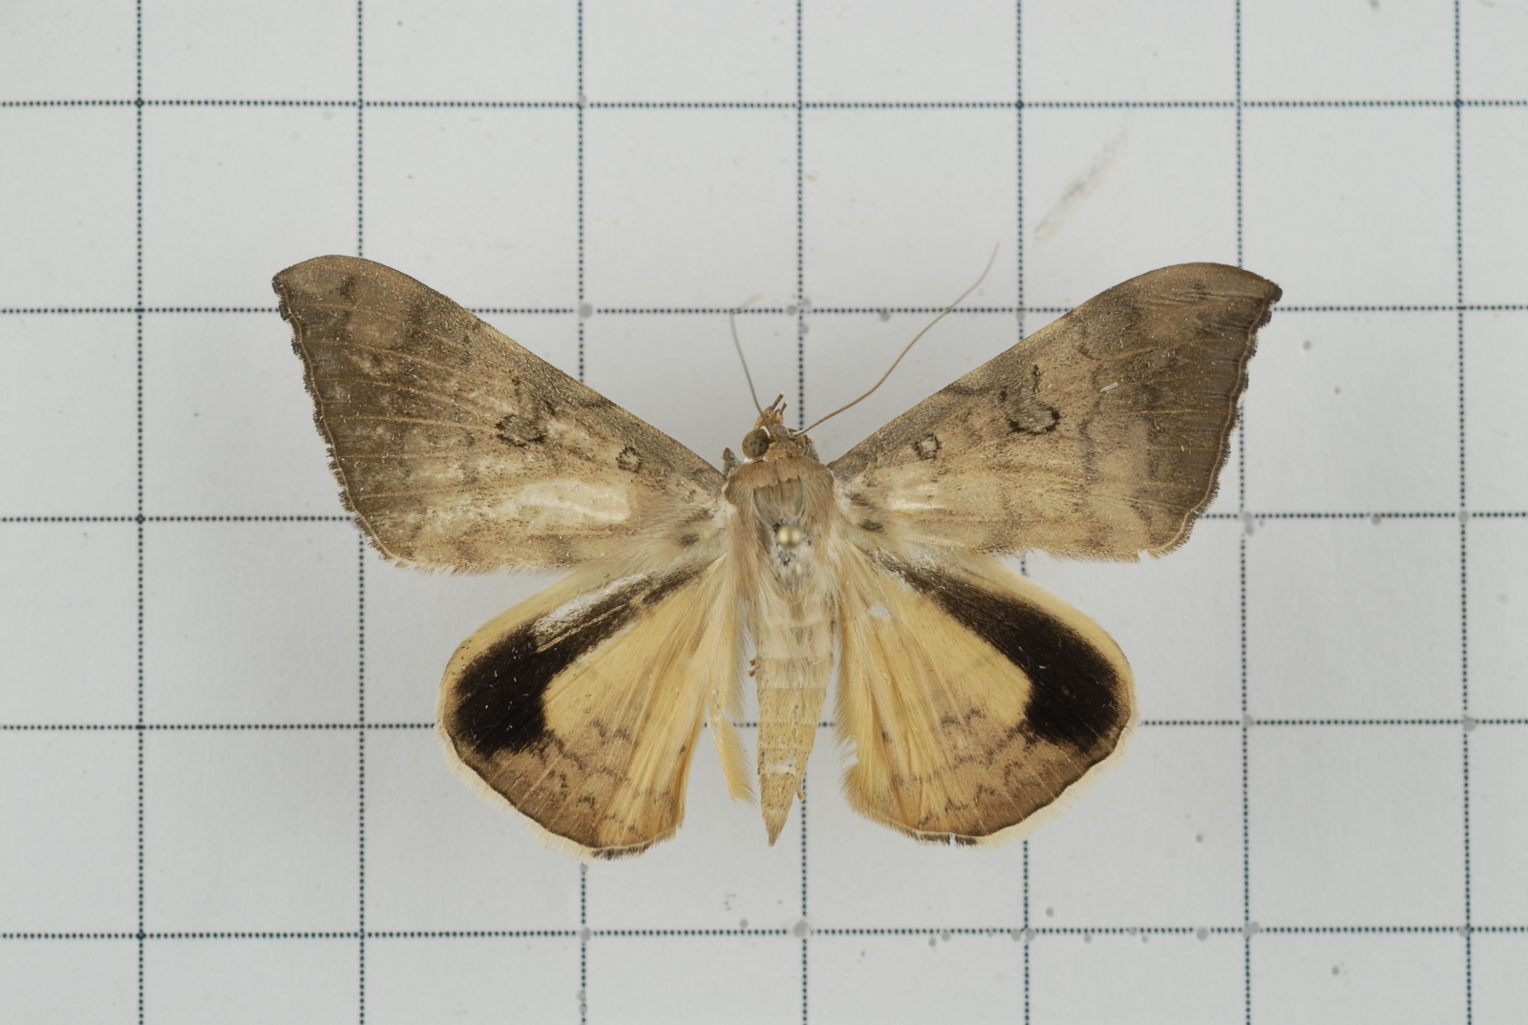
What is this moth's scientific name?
Oxyodes scrobiculata
